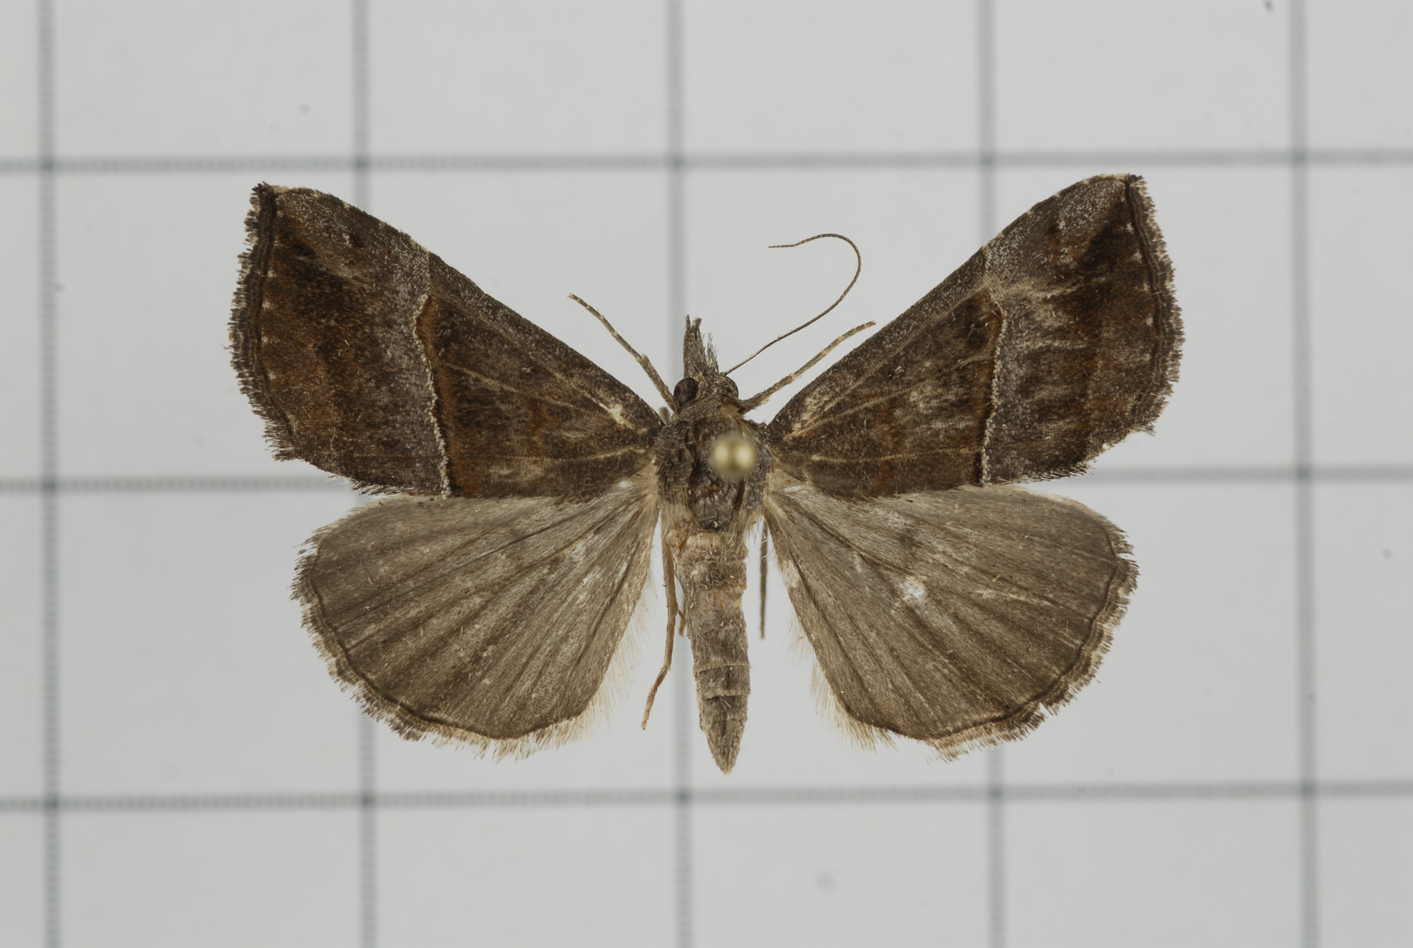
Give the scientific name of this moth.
Bomolocha thermesialis
